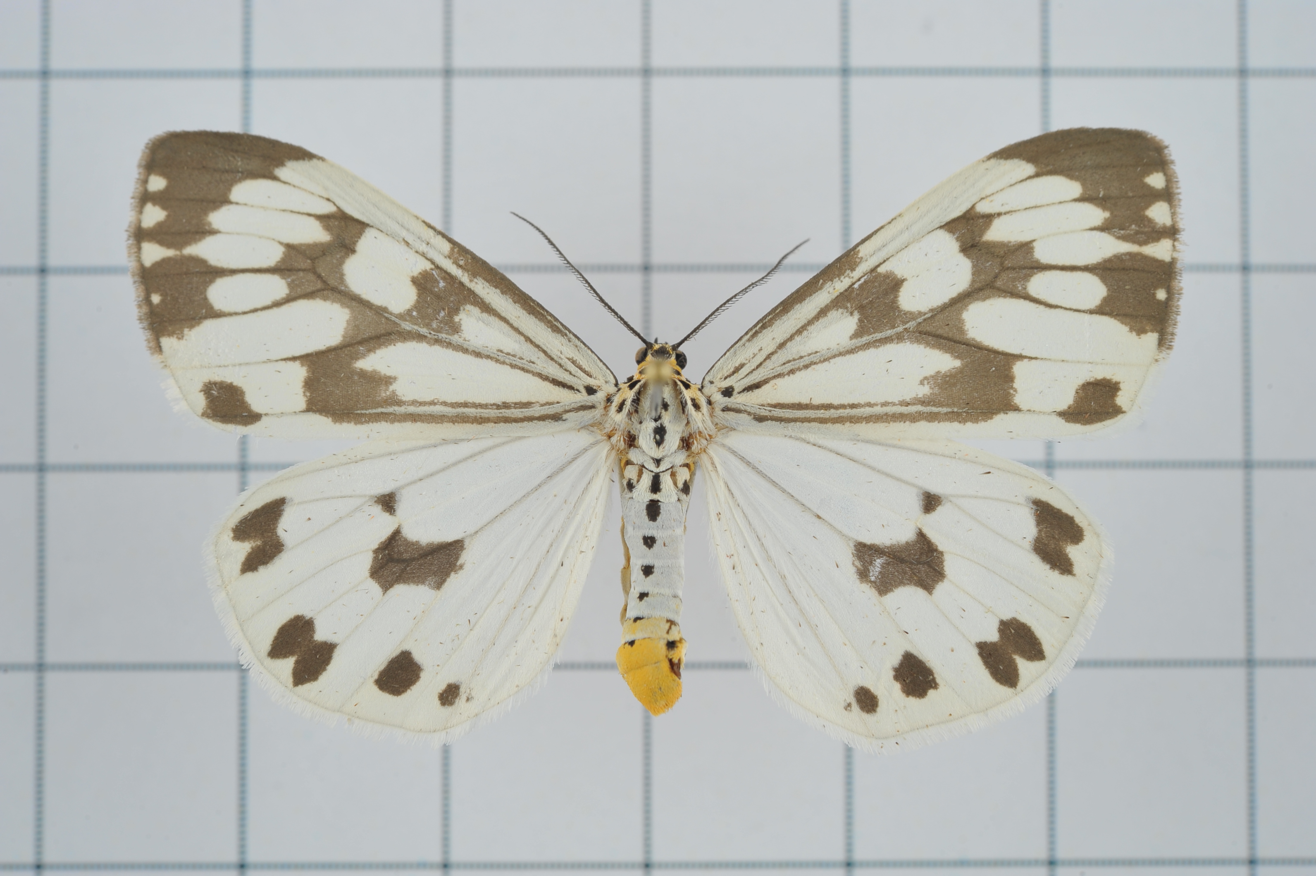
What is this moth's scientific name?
Nyctemera adversata
